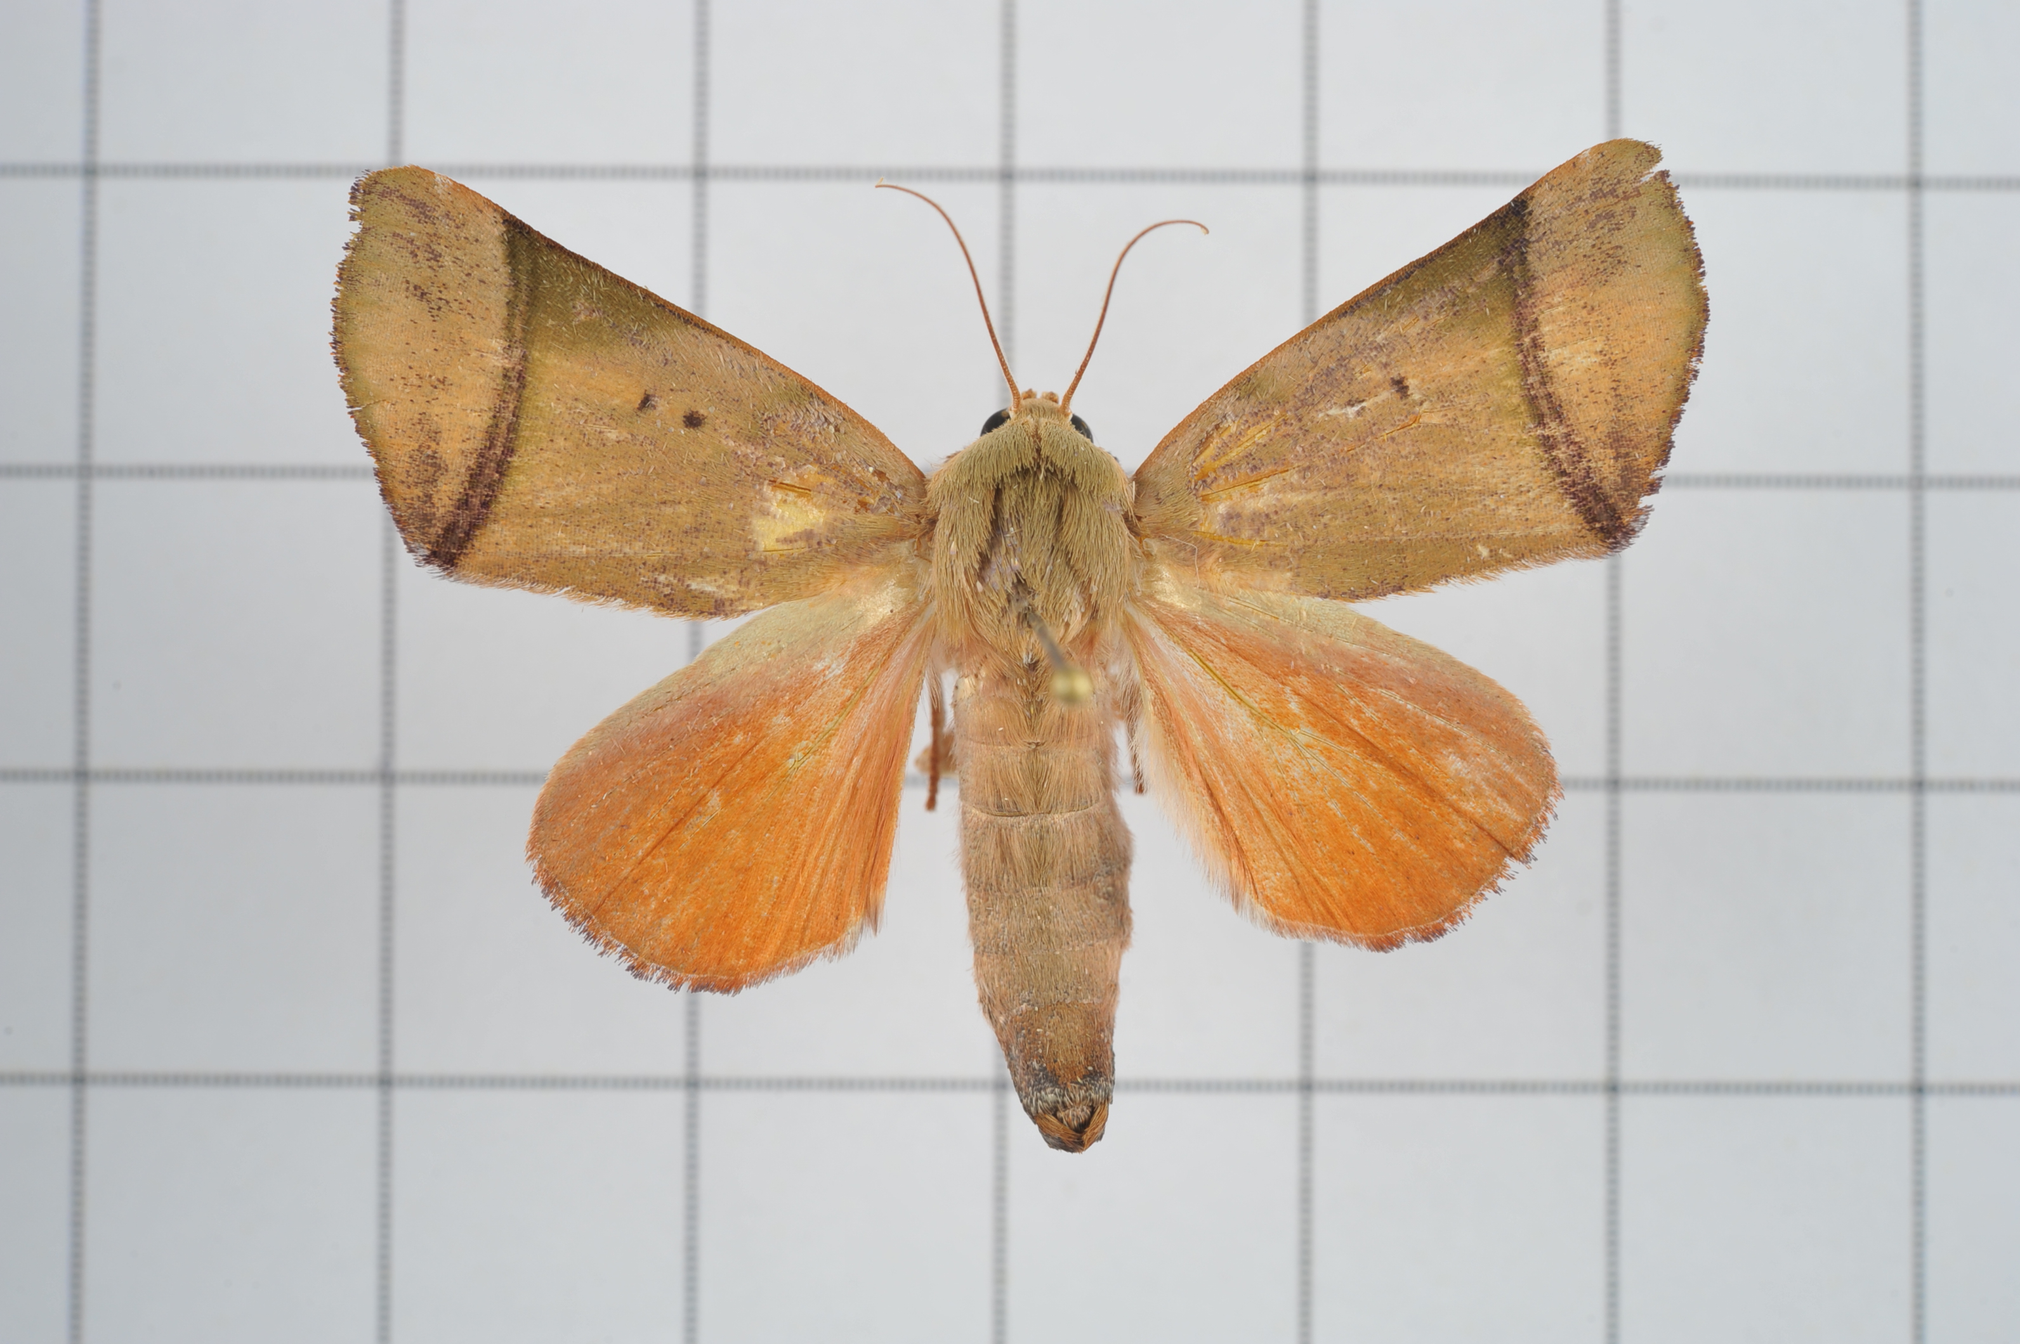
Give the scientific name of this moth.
Carea varipes varipes
